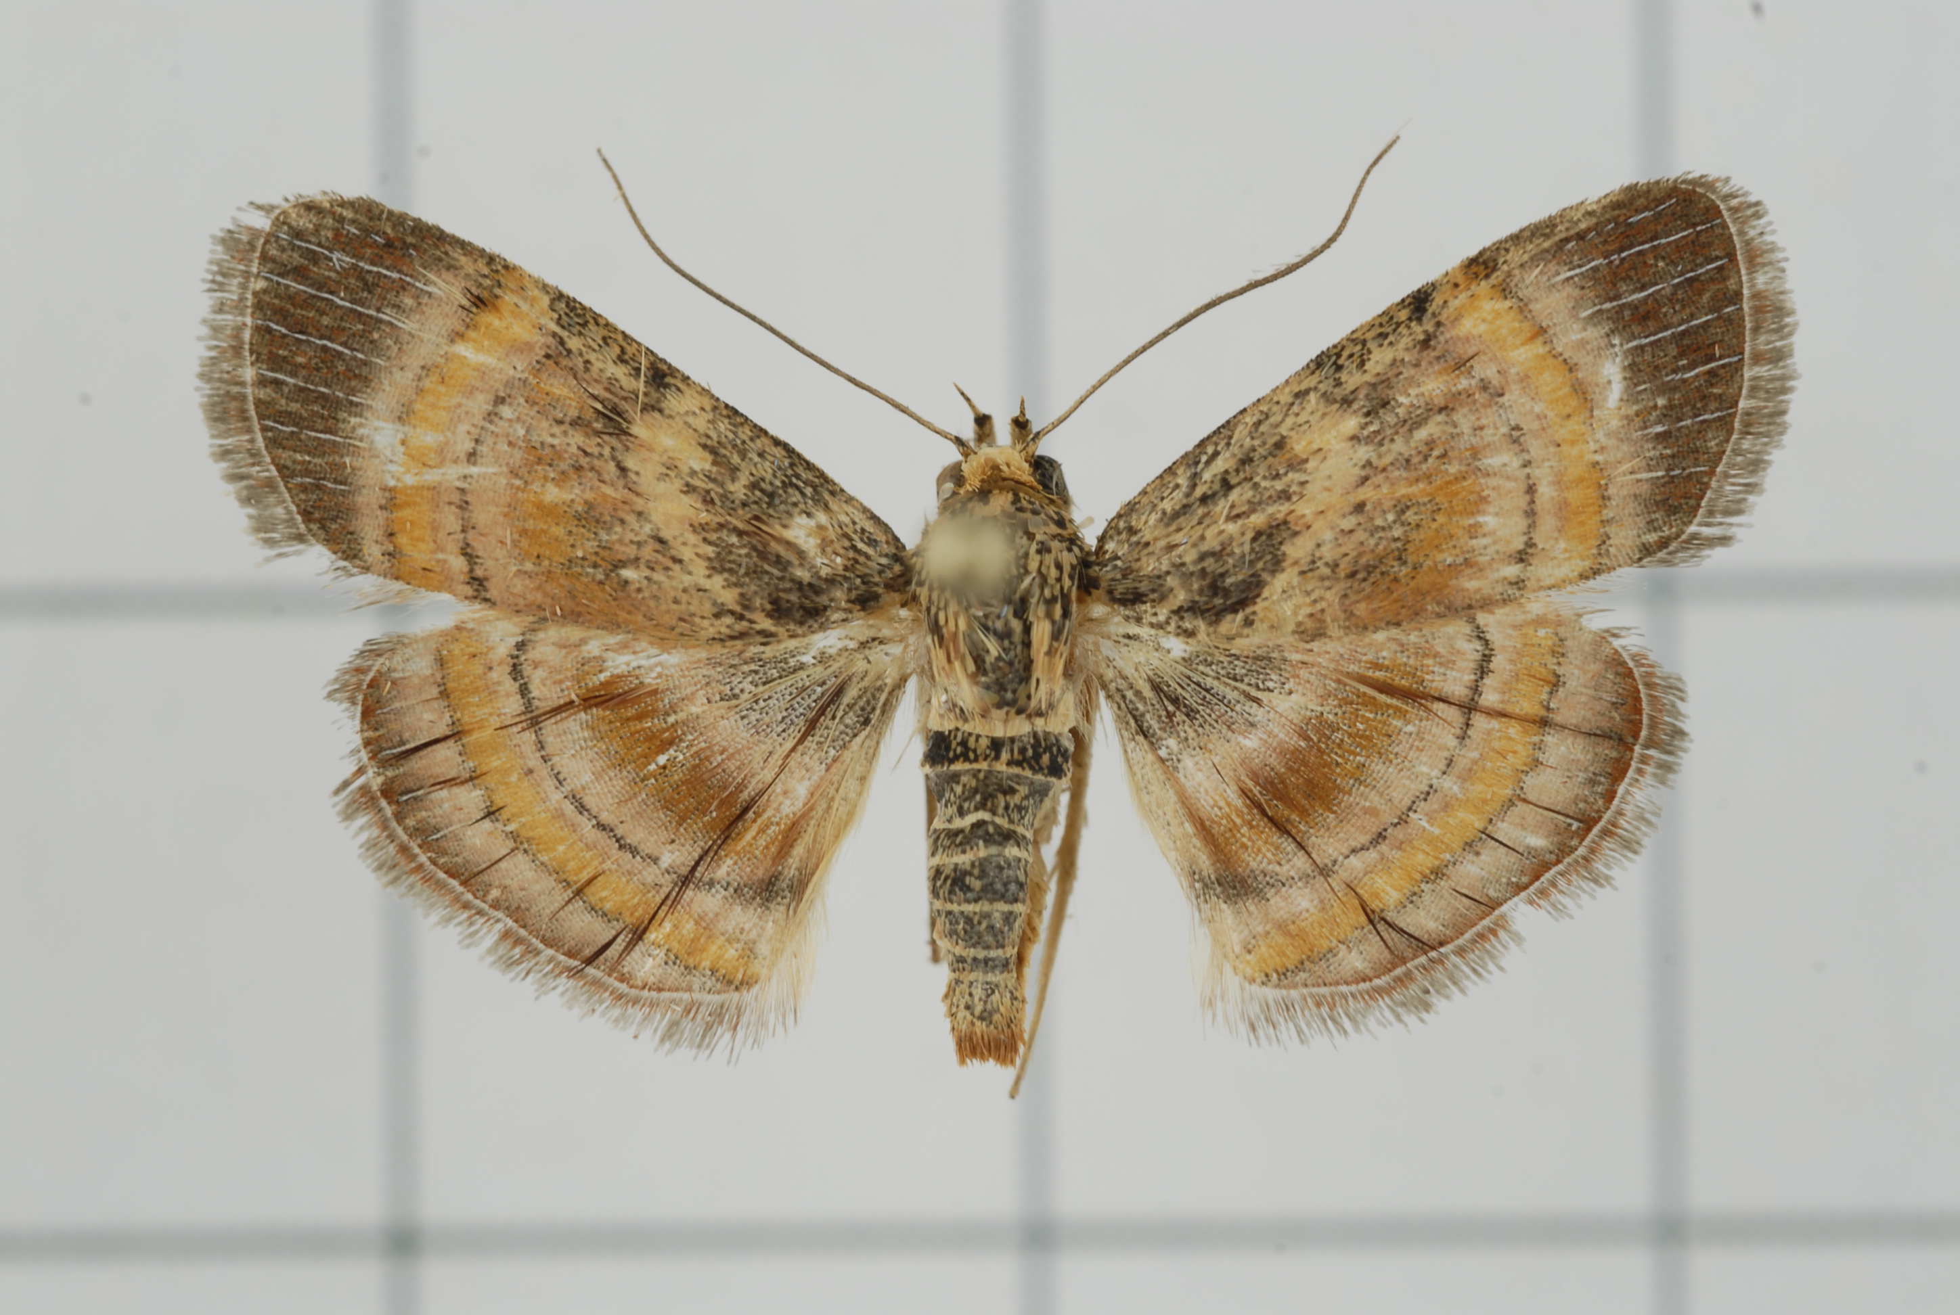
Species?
Lista haraldusalis
